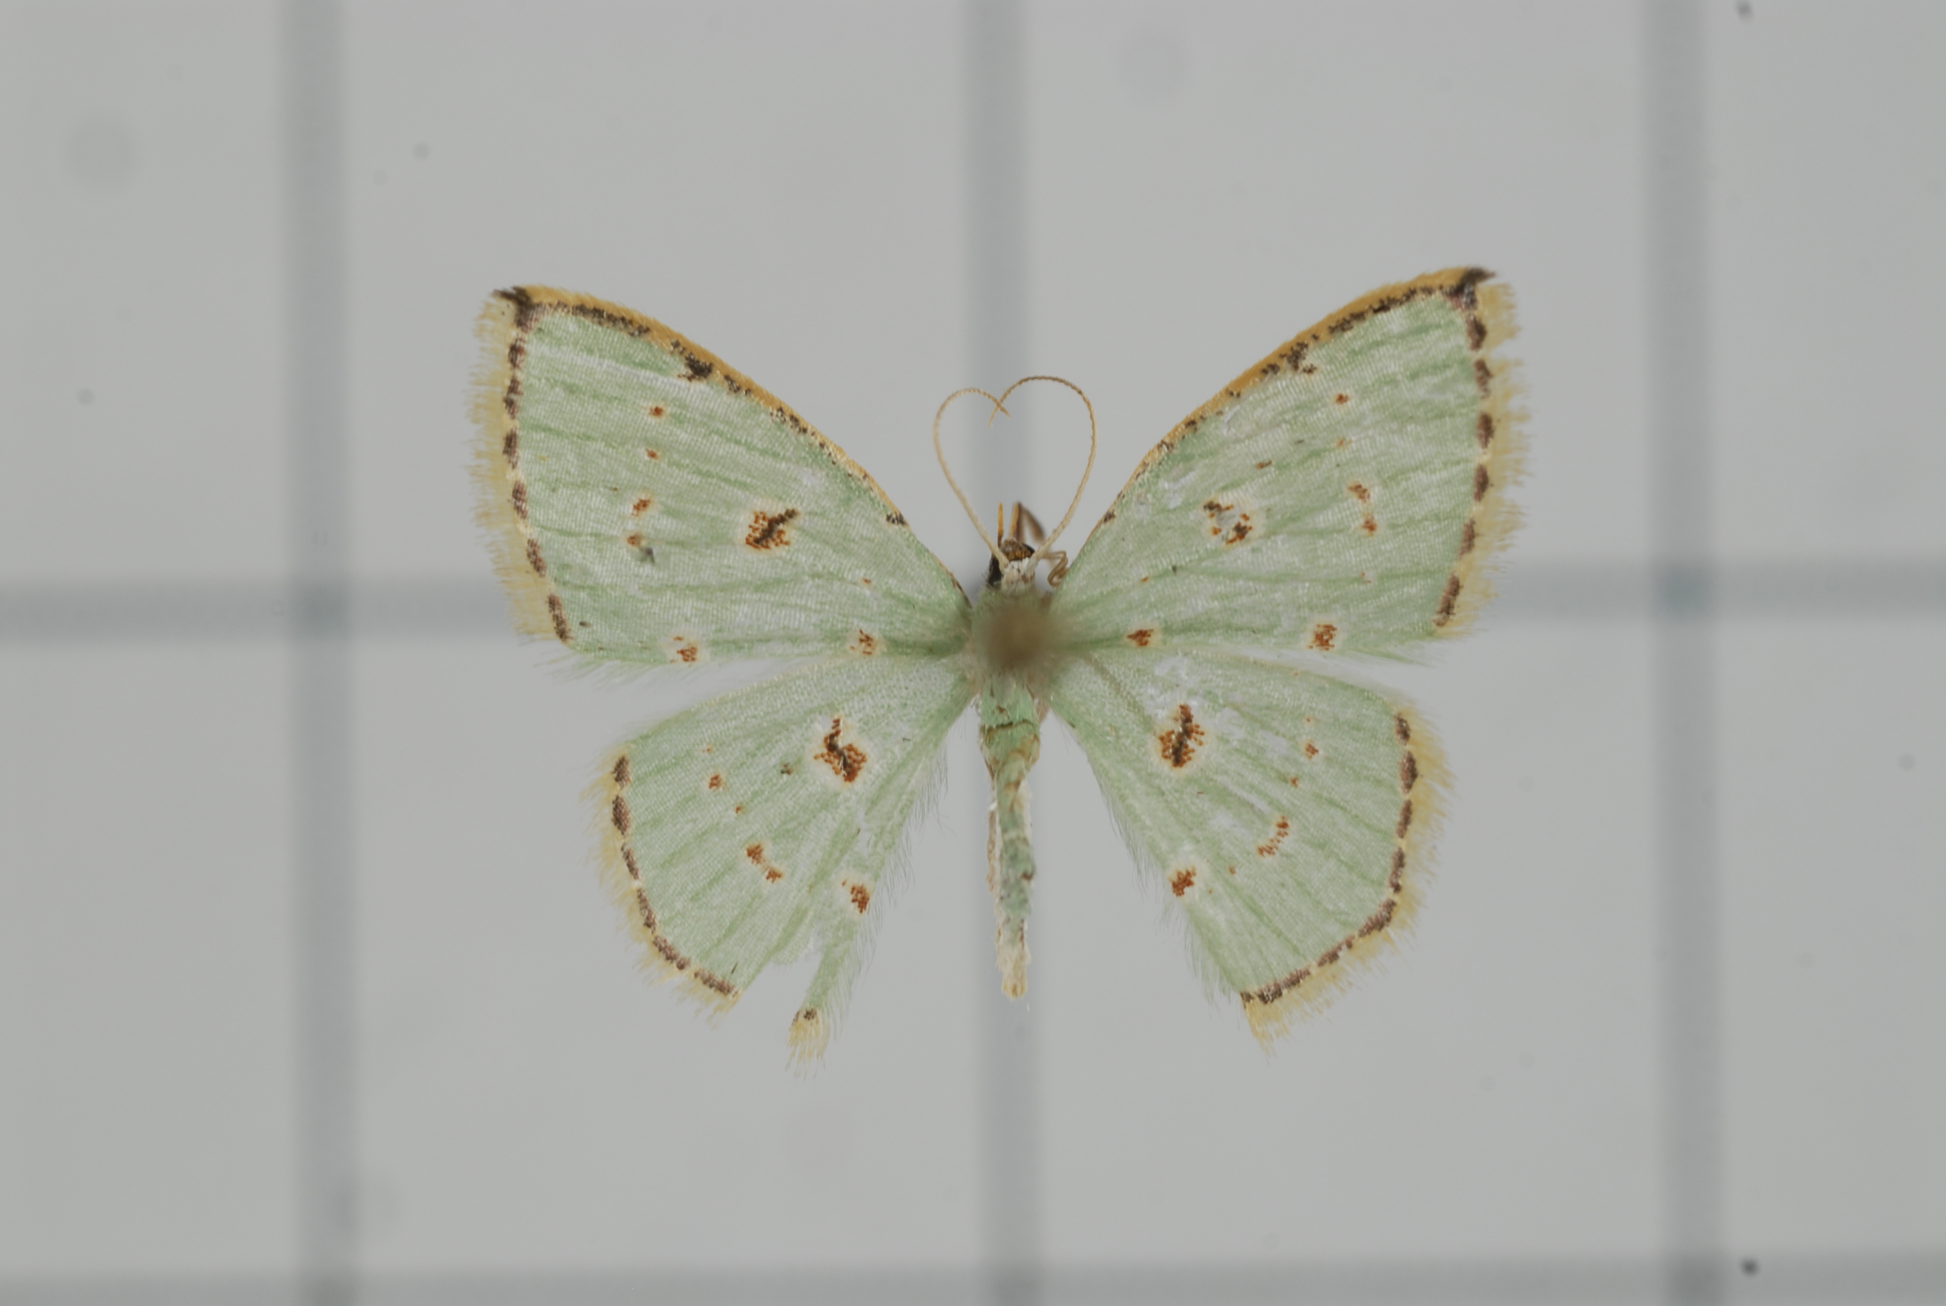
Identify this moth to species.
Comostola laesaria
